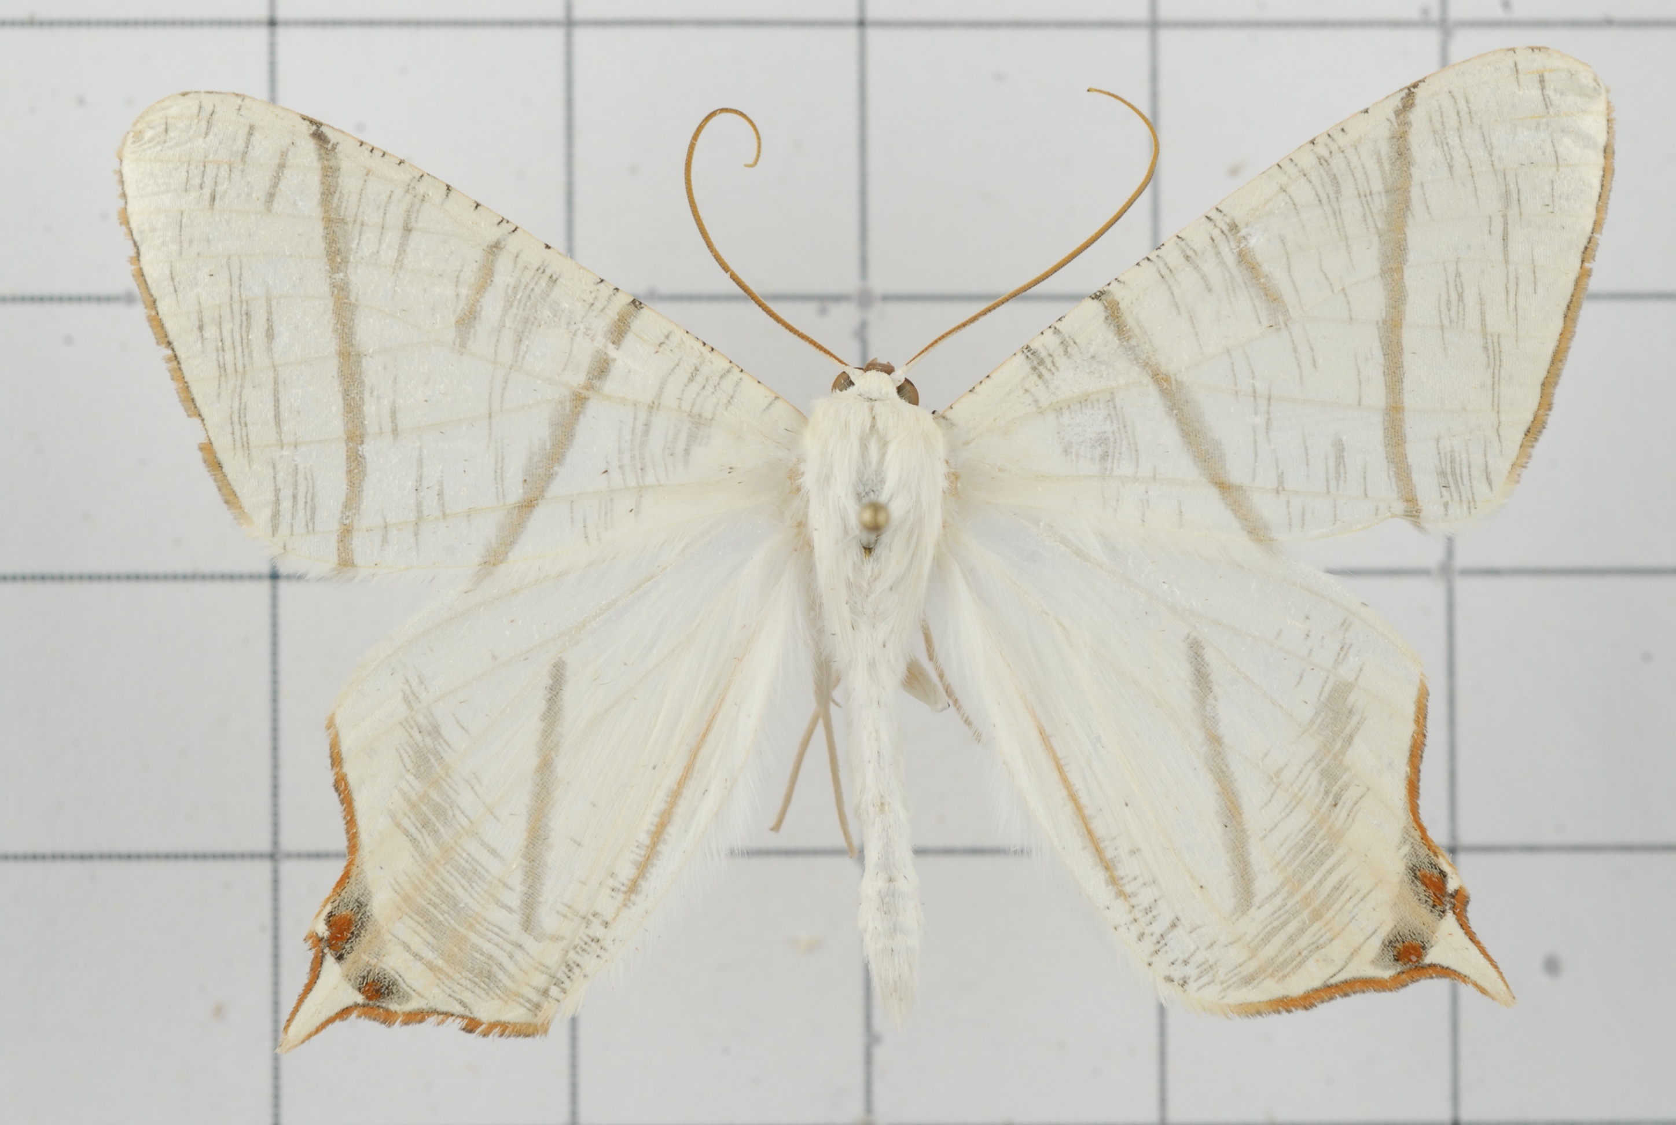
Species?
Ourapteryx yerburii virescens
